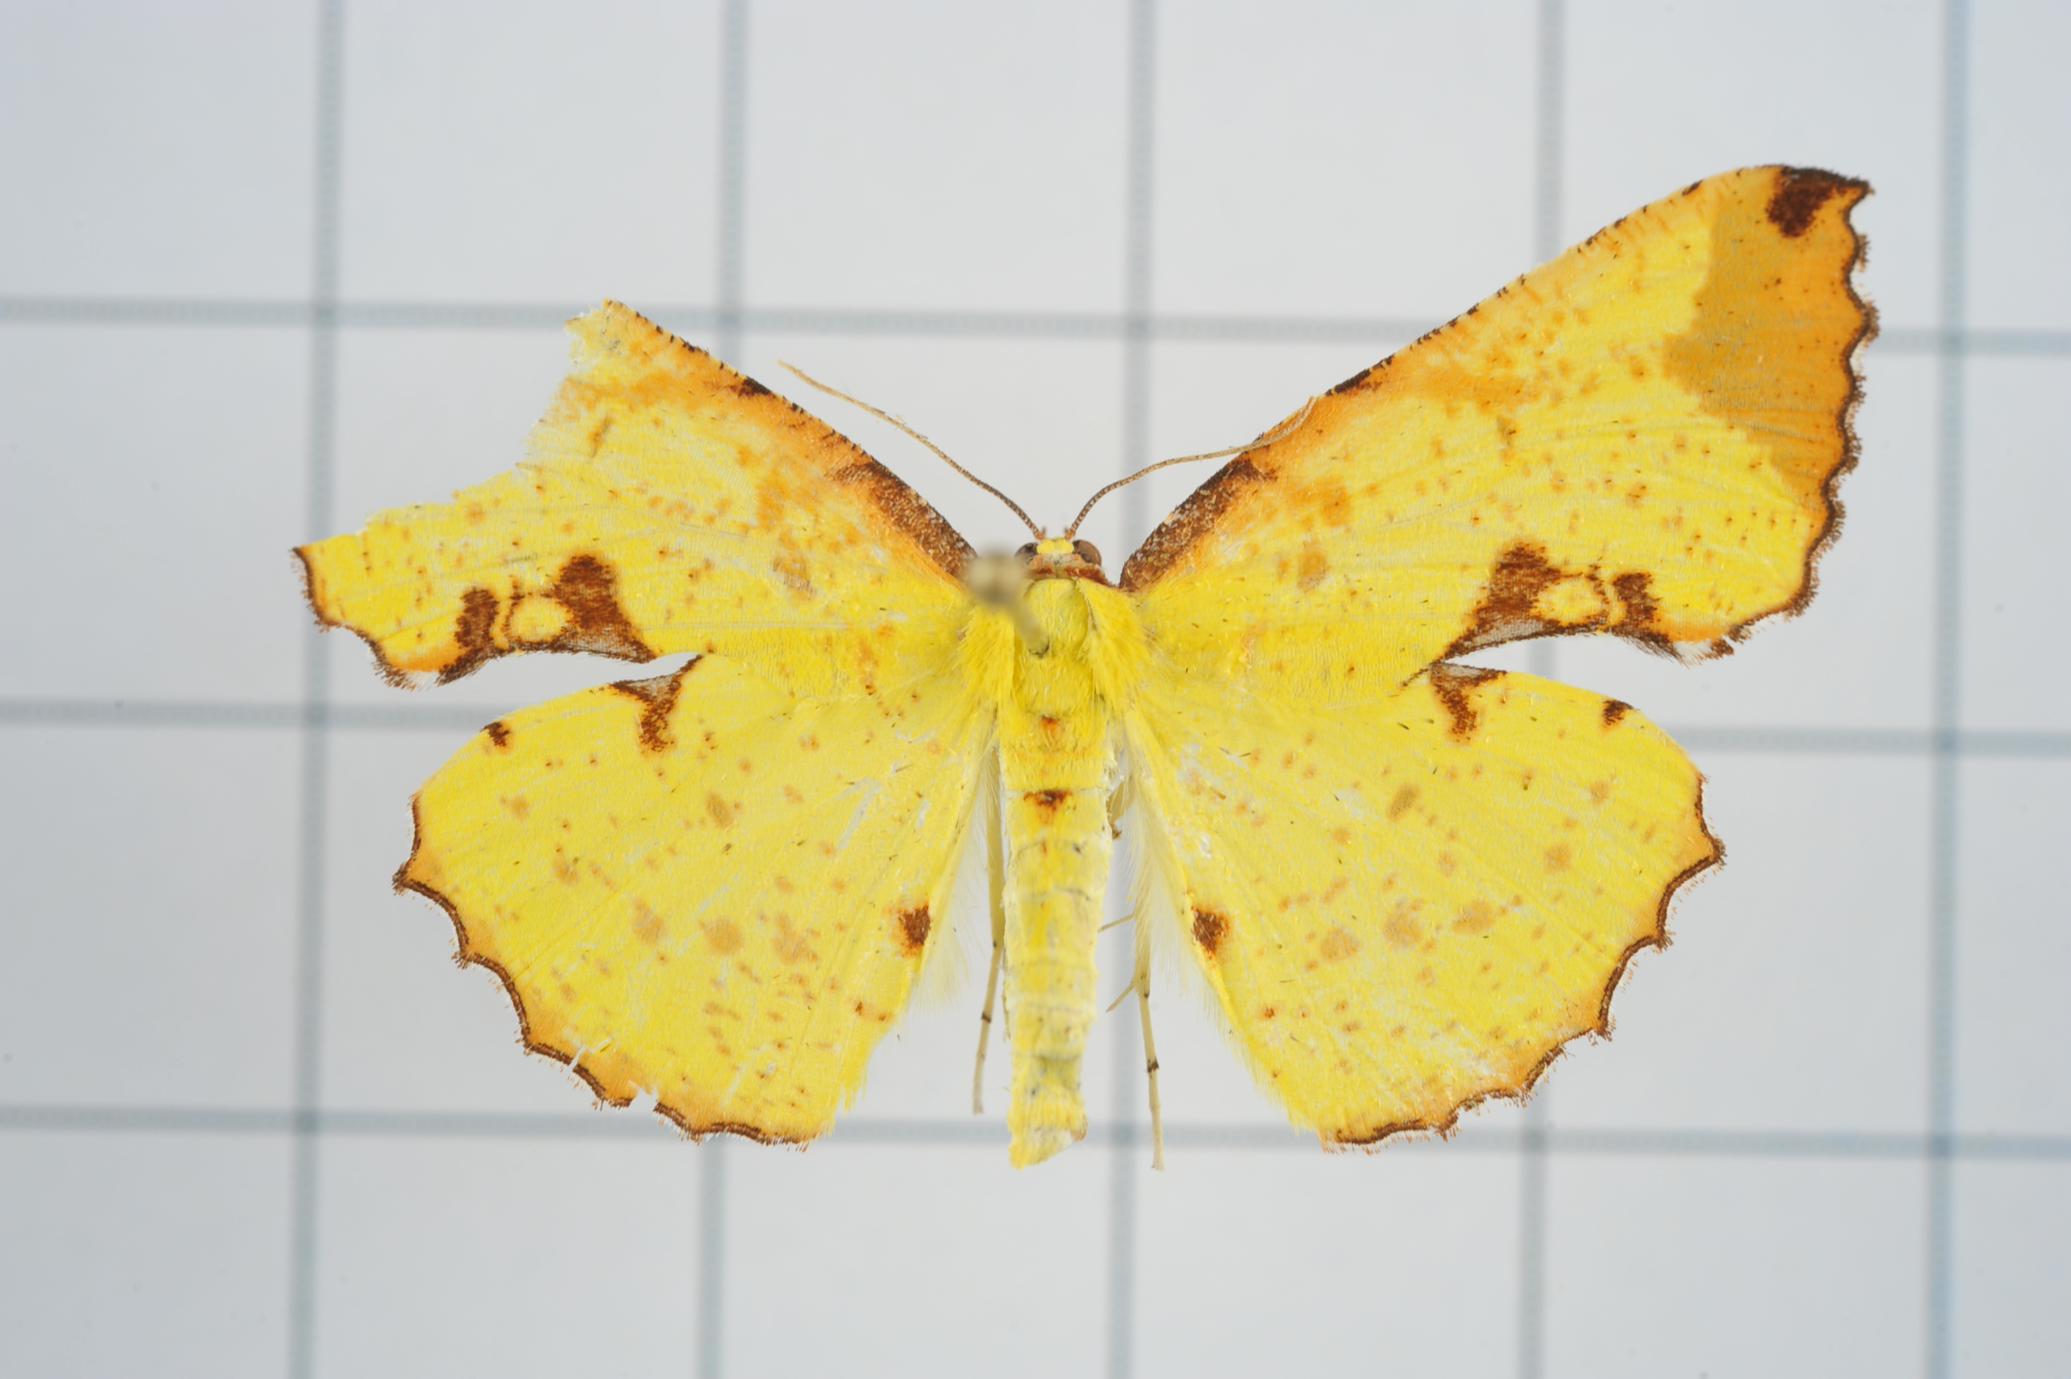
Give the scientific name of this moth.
Corymica pryeri
